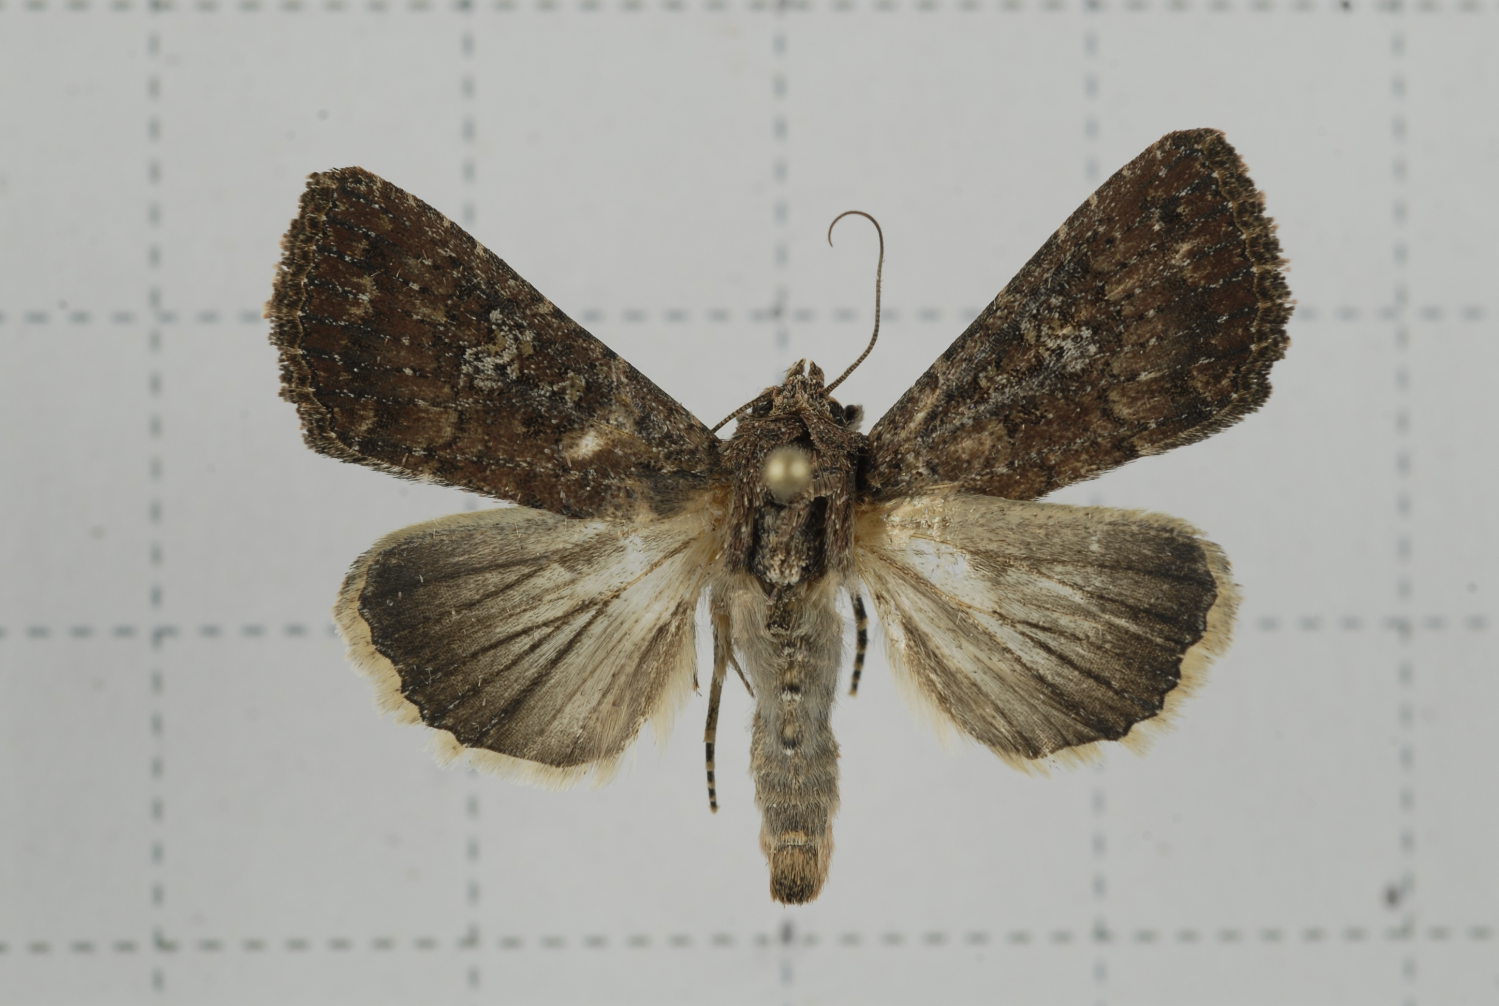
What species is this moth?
Condica illecta
